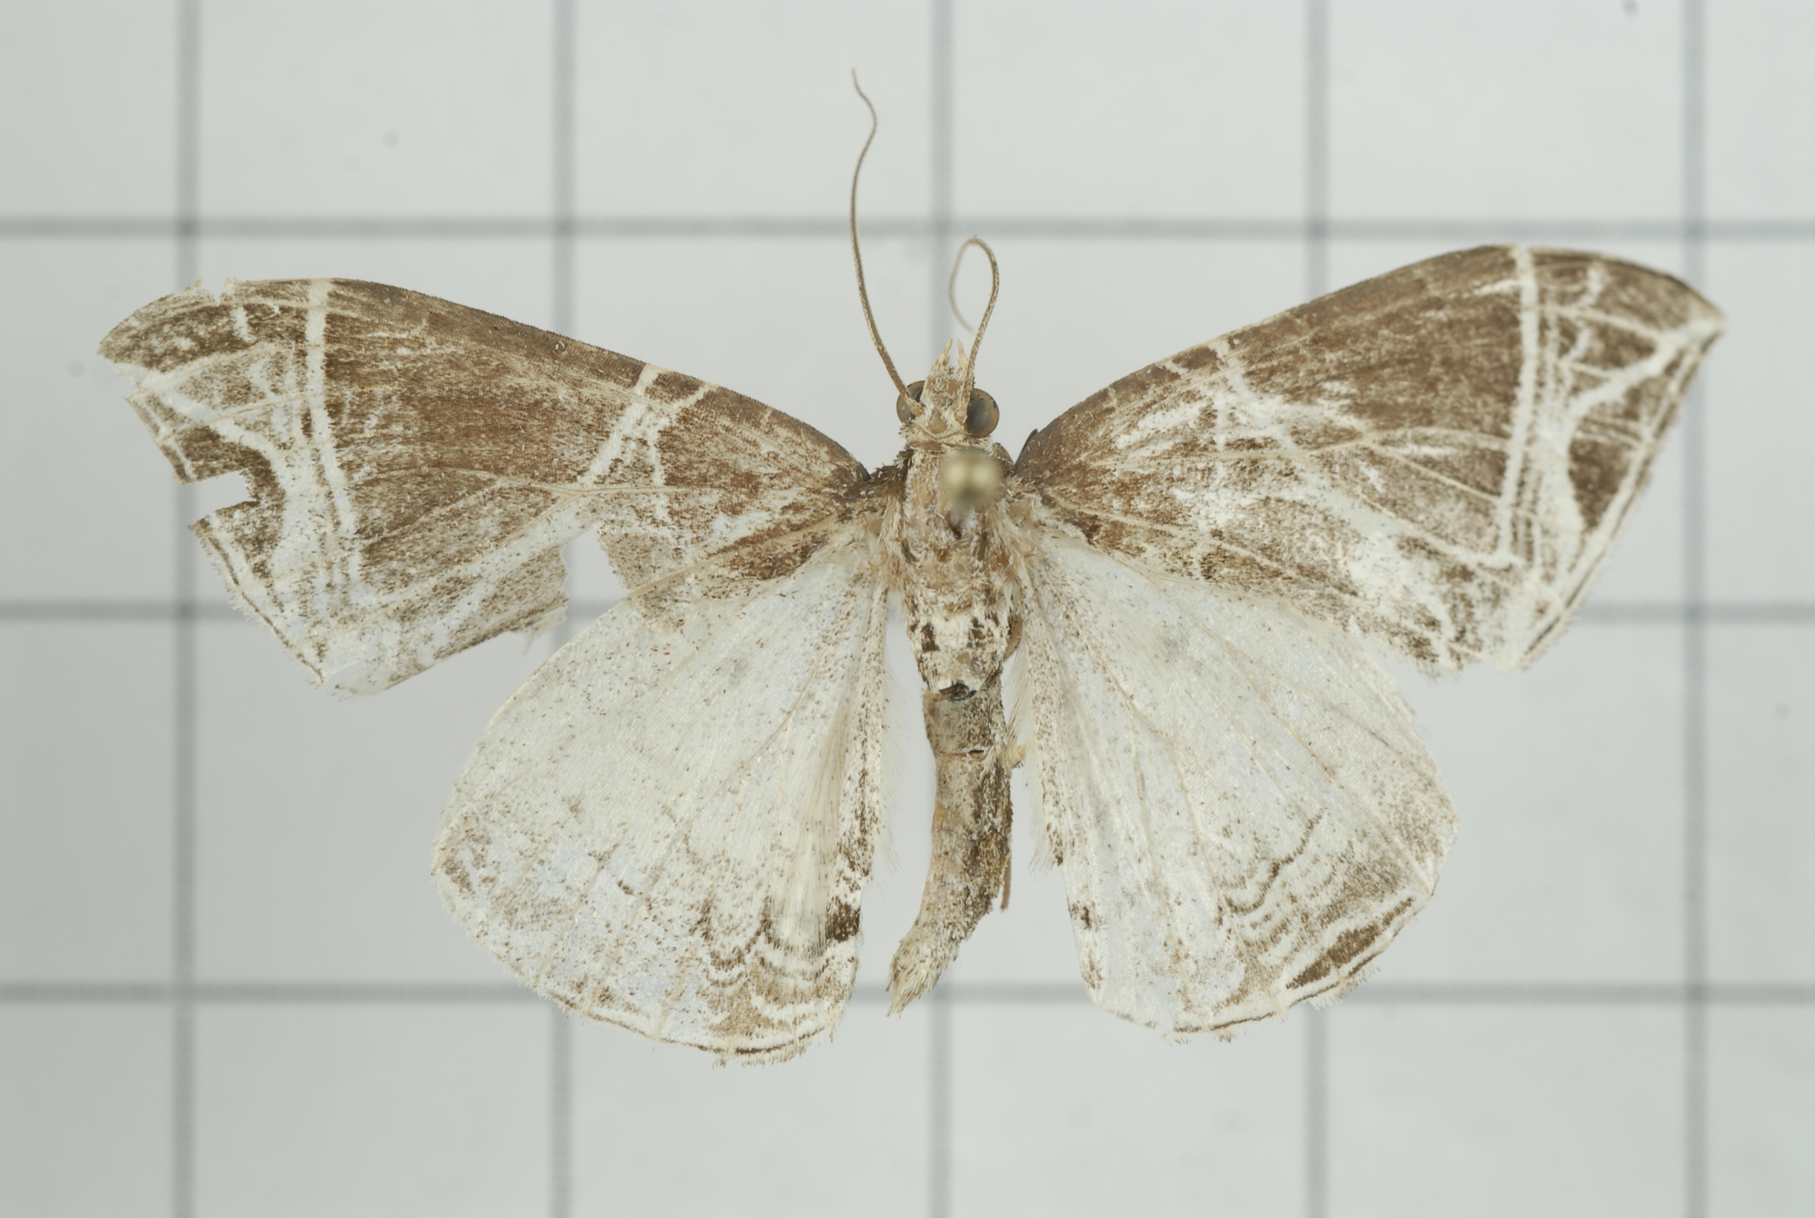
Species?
Ecliptopera benigna
